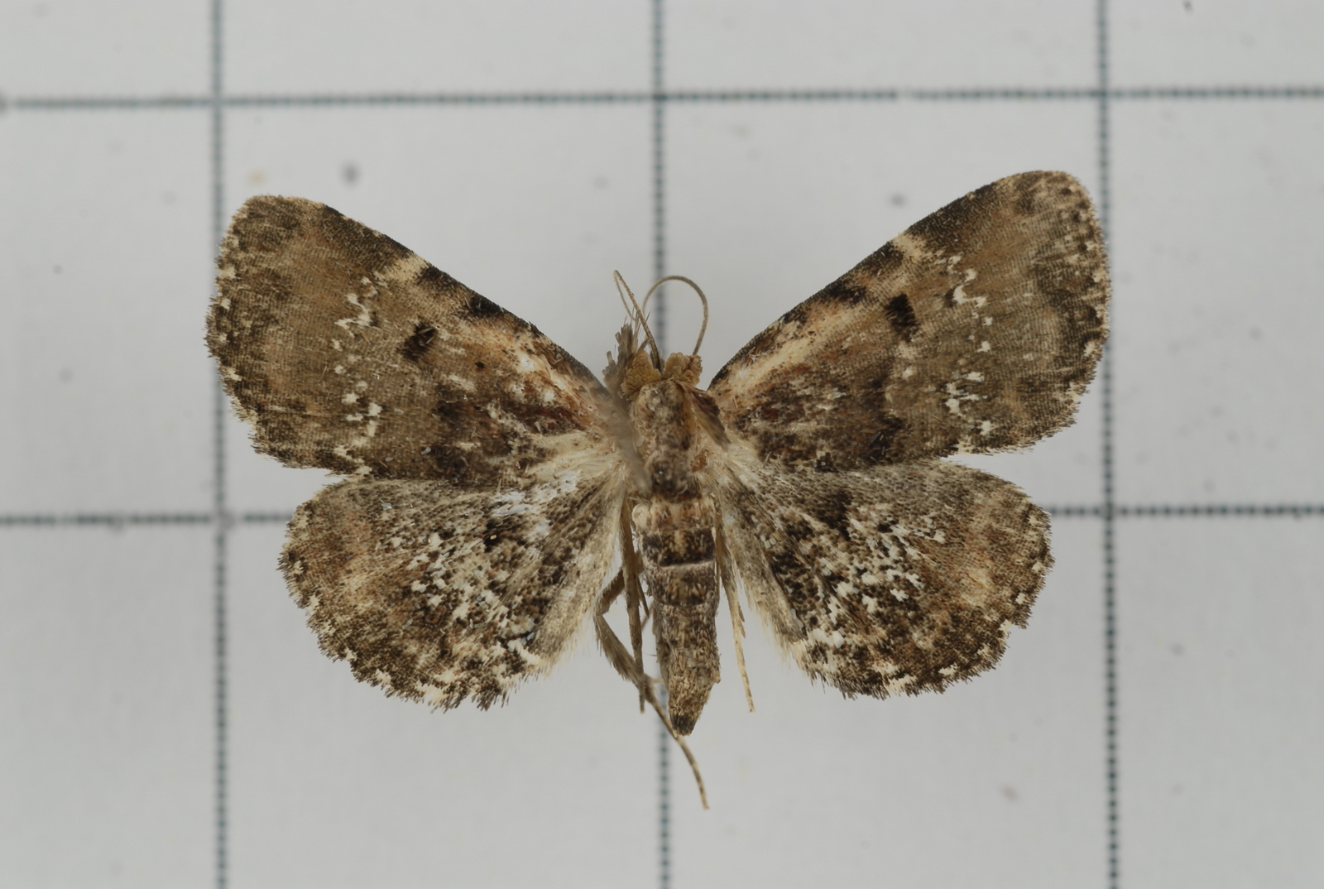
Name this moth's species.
Oruza albigutta
